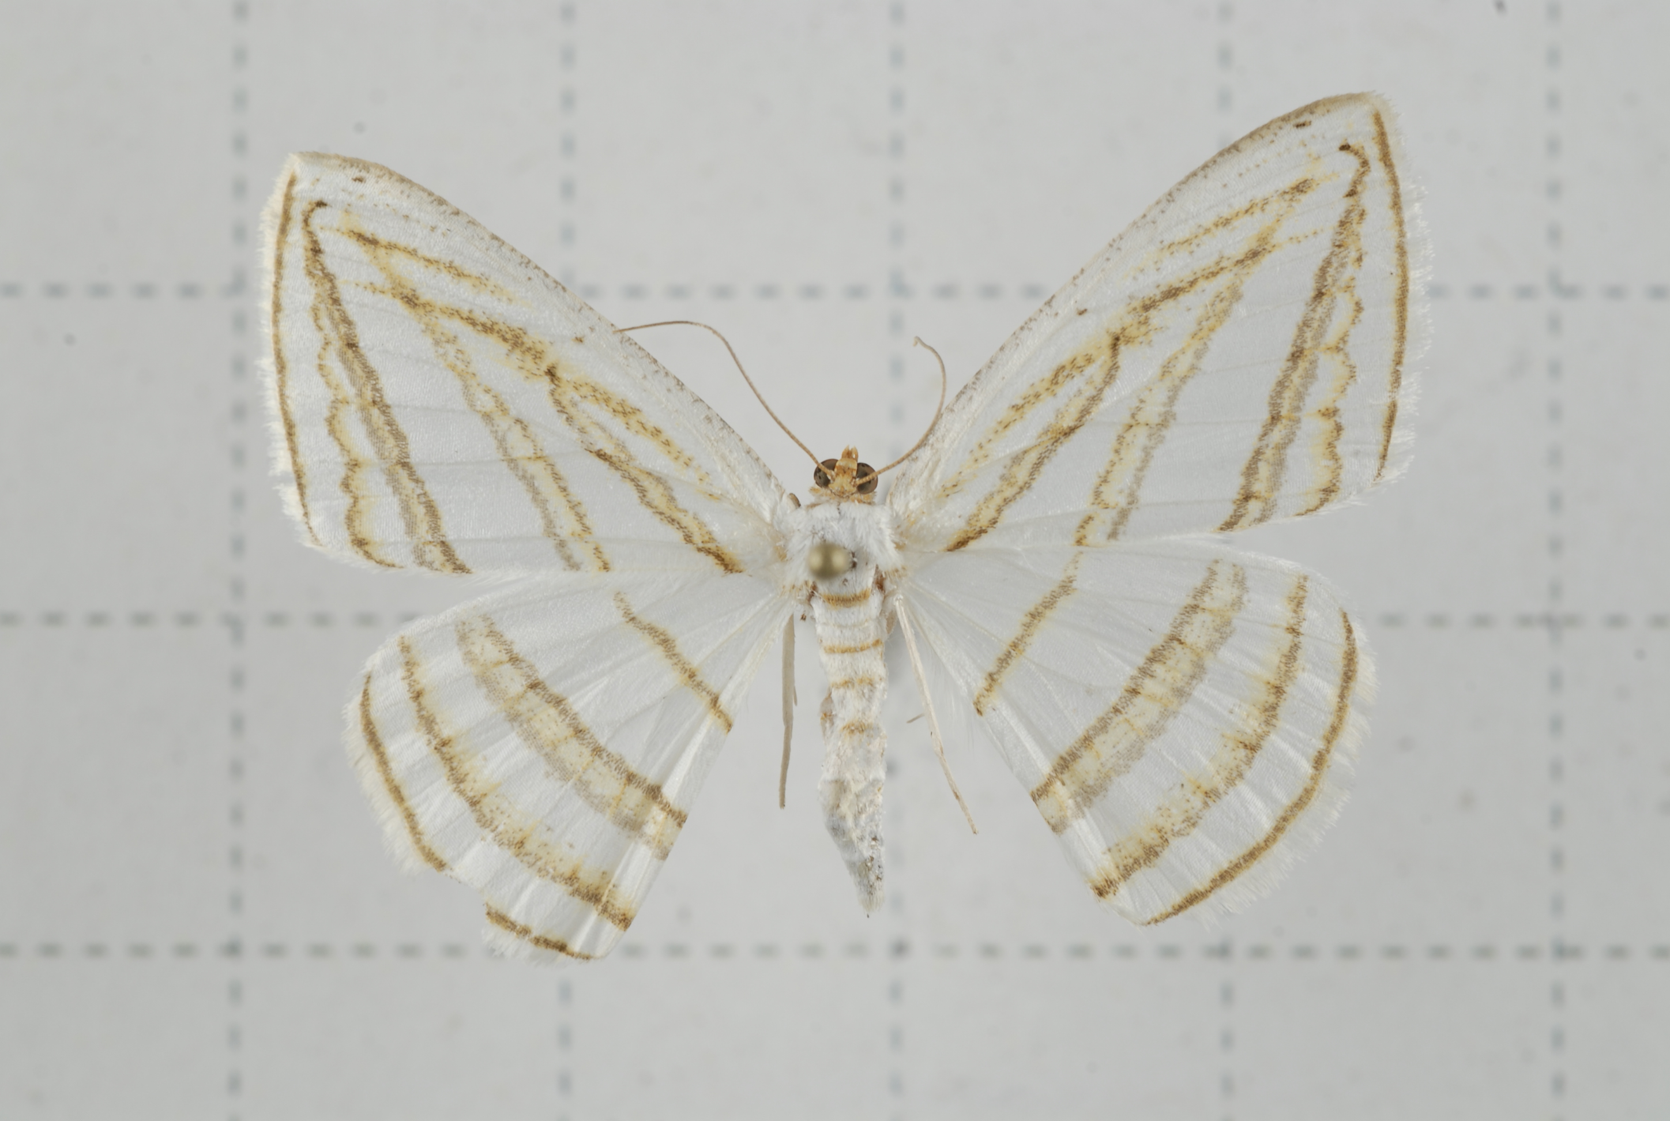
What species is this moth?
Orthocabera sericea sericea
